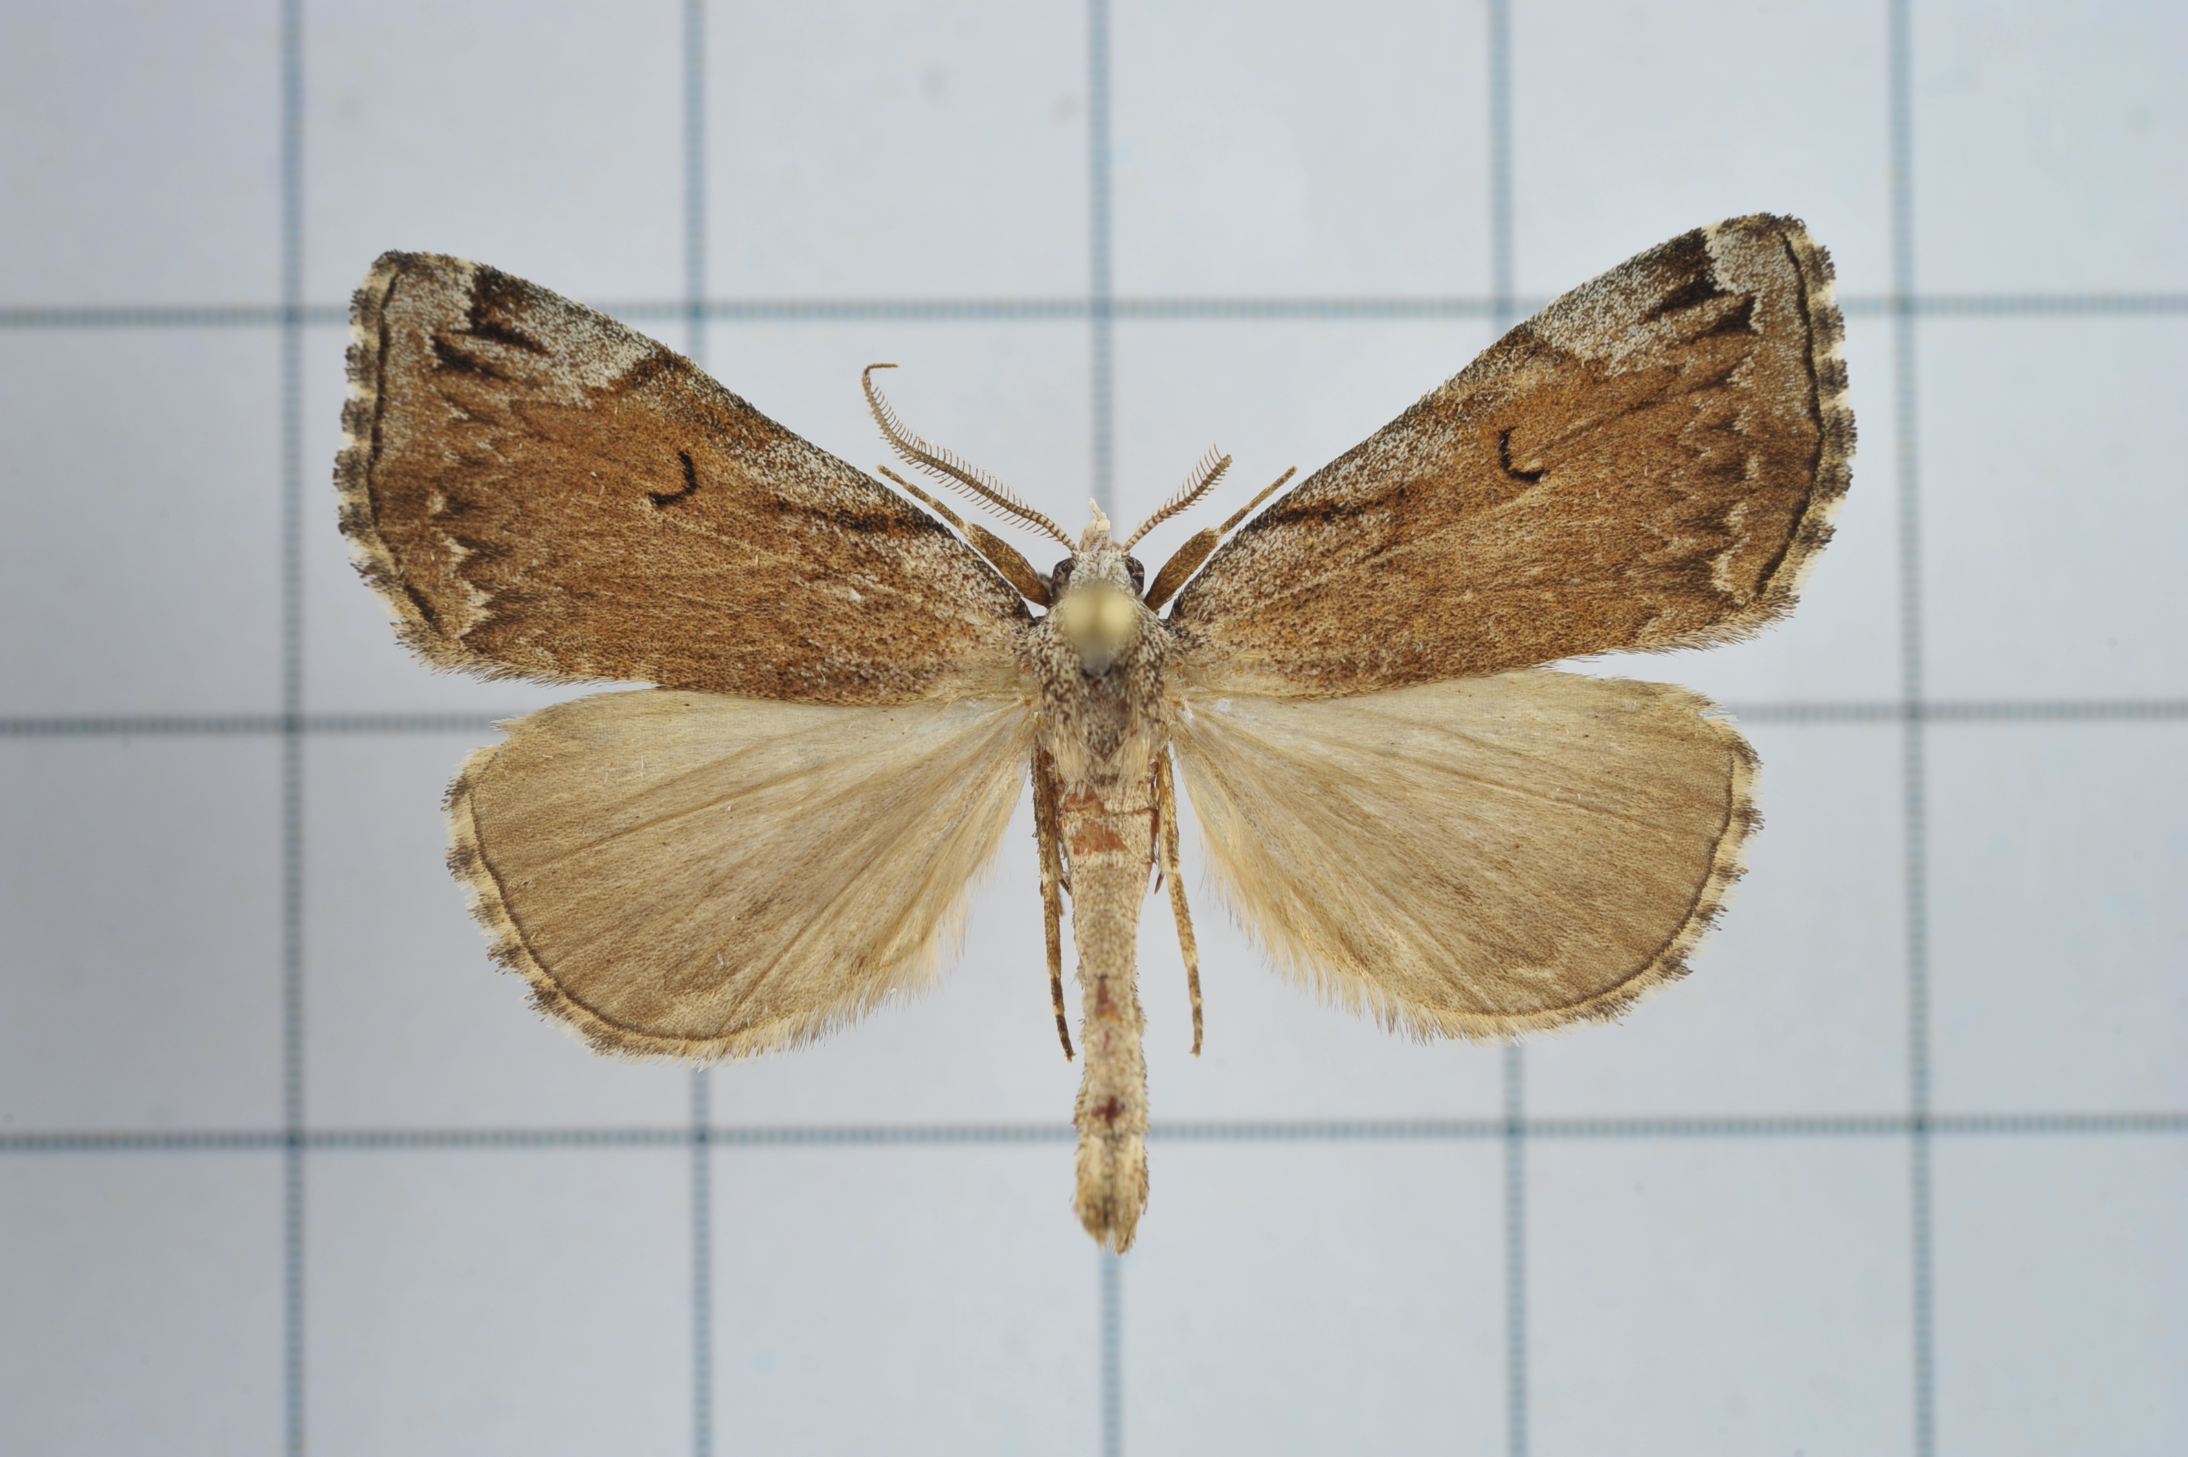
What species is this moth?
Mesoplectra hampsoni
